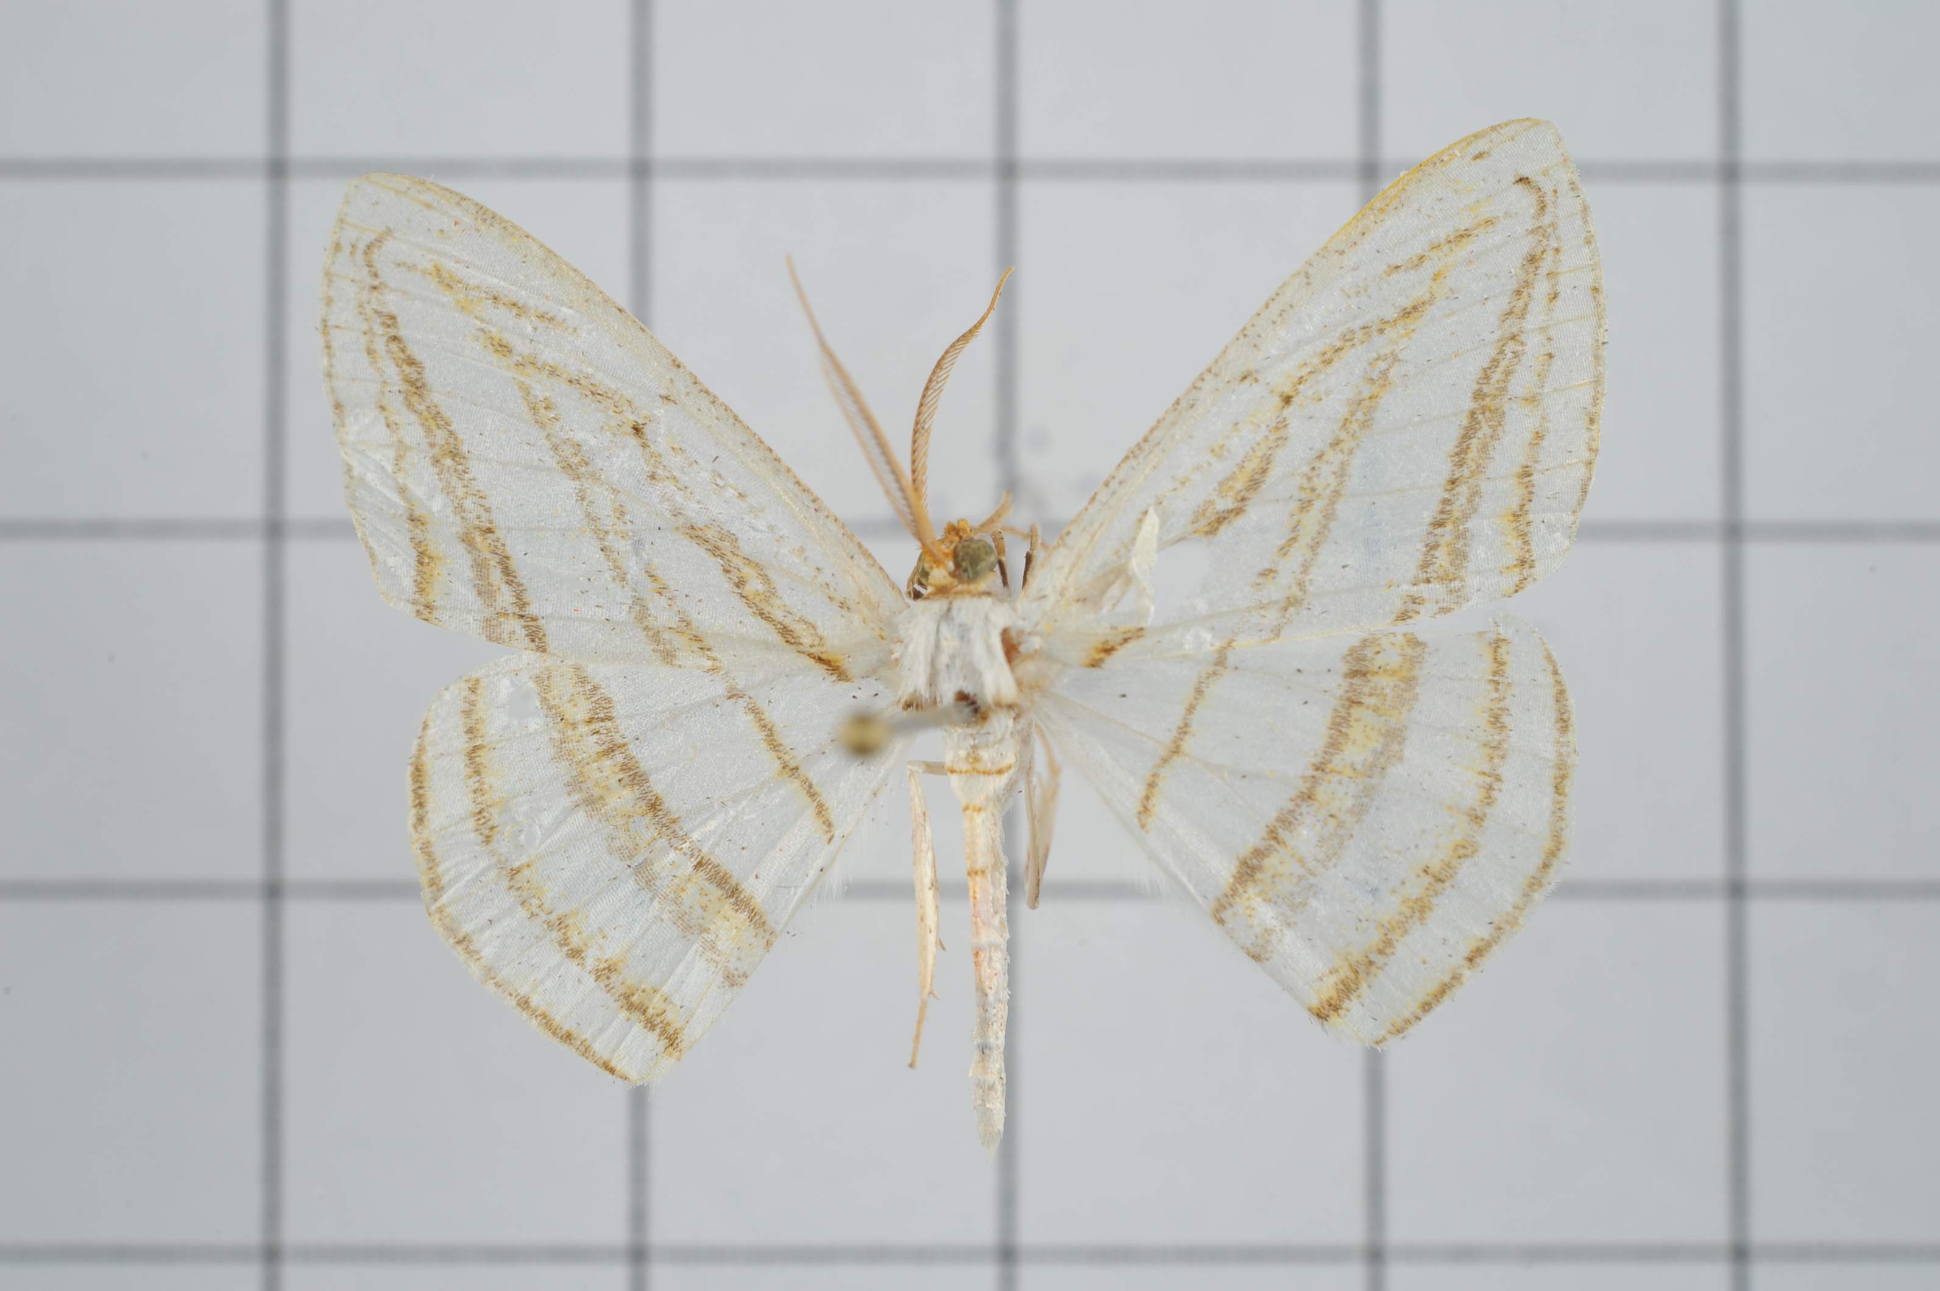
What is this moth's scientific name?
Orthocabera sericea sericea
